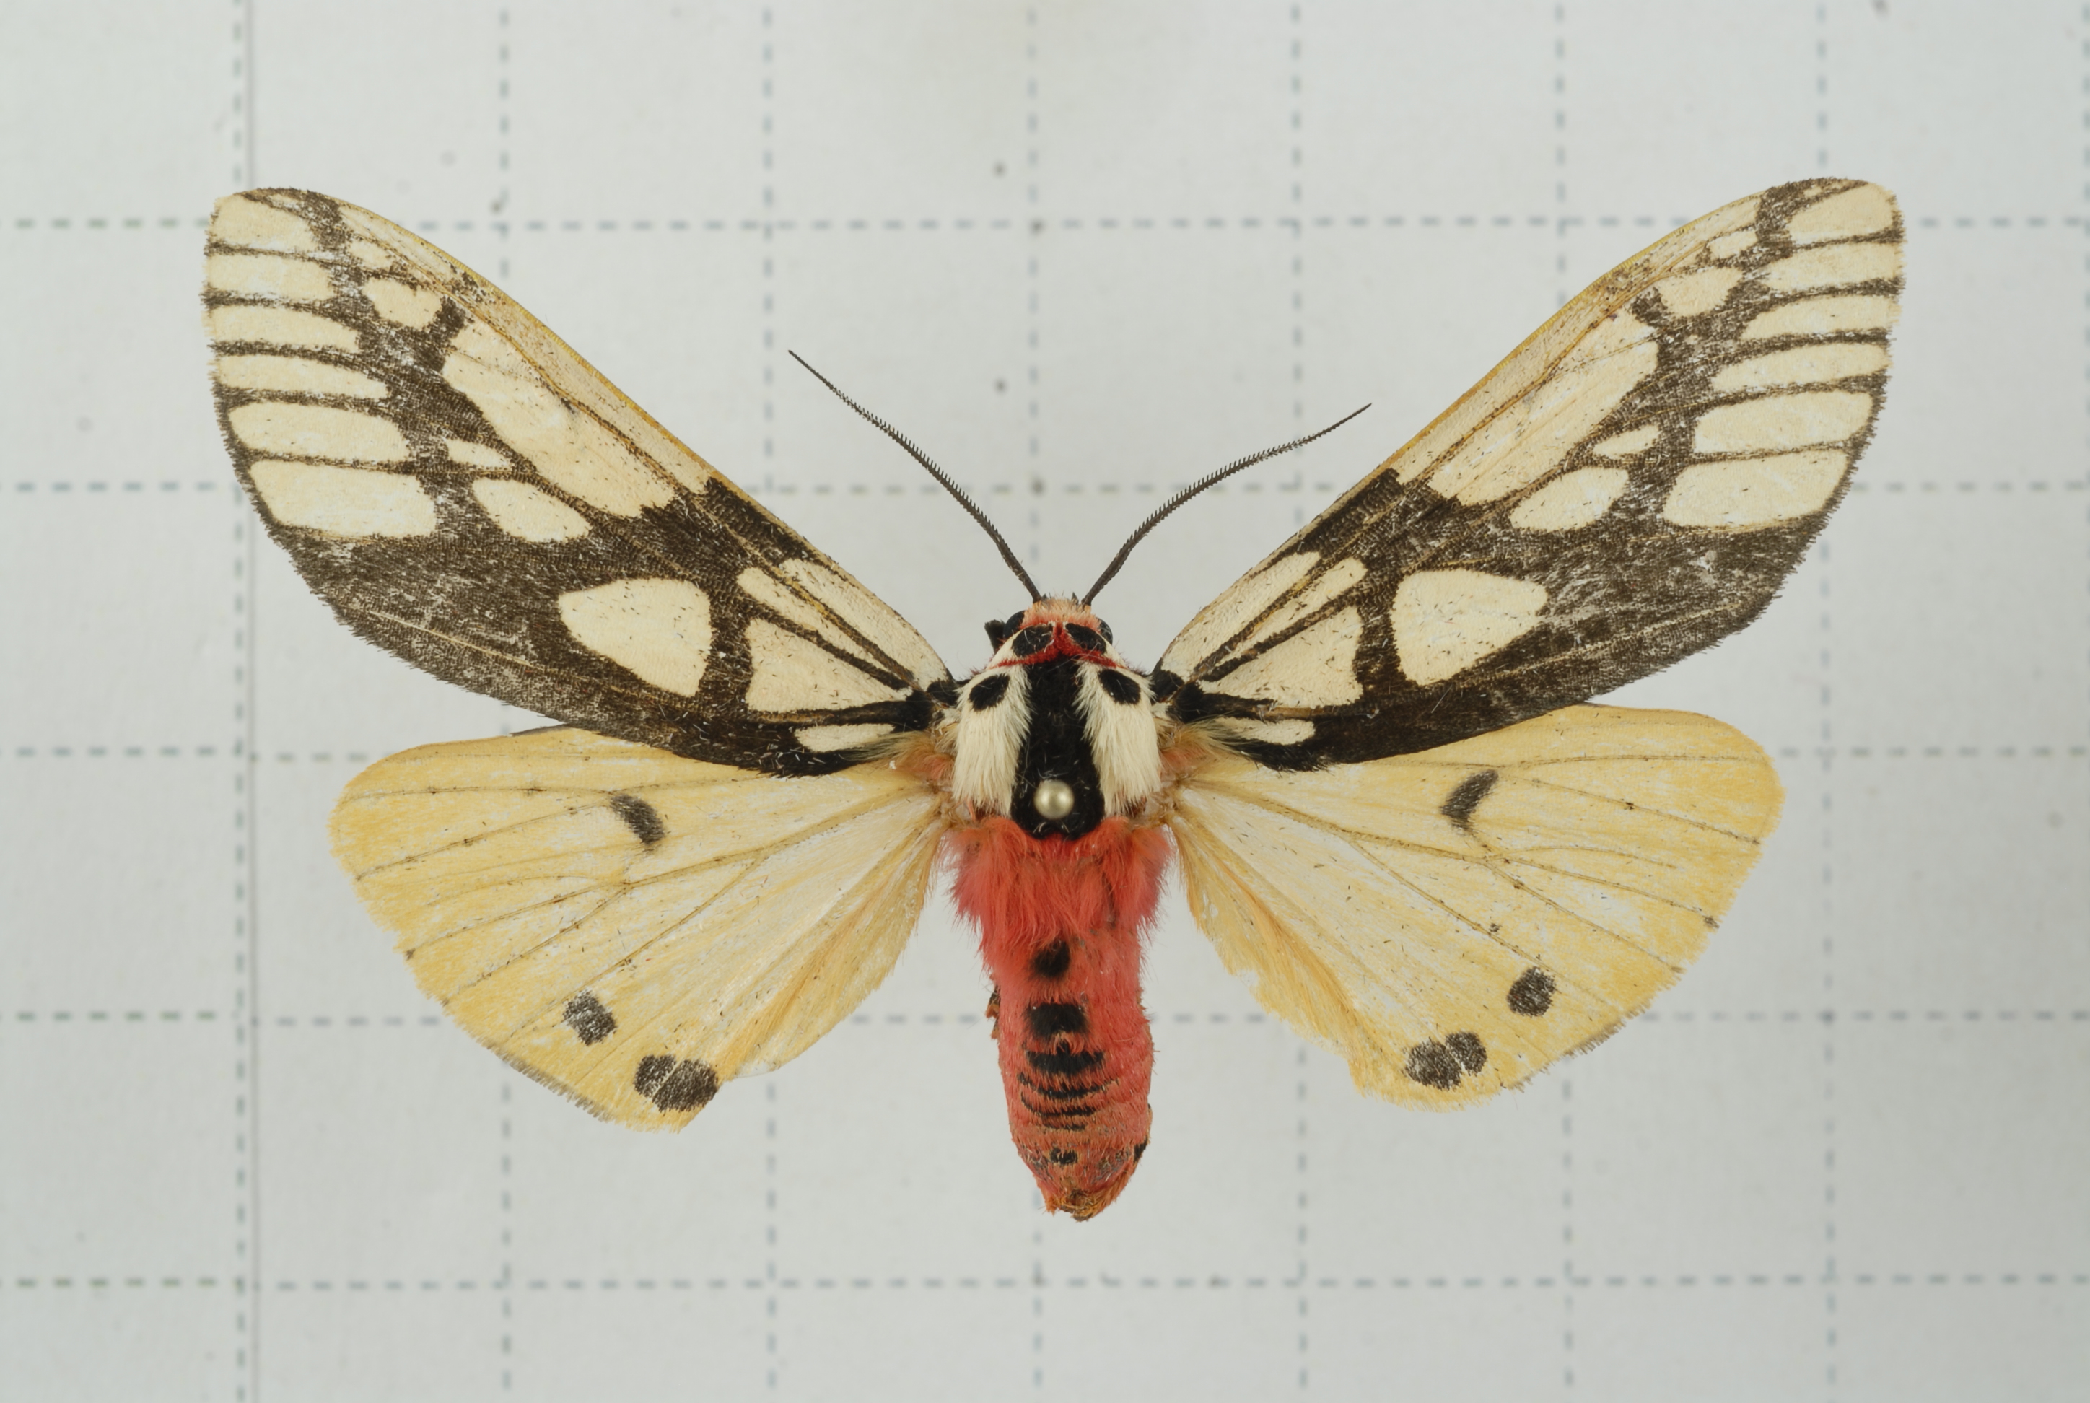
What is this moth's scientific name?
Areas galactina formosana
